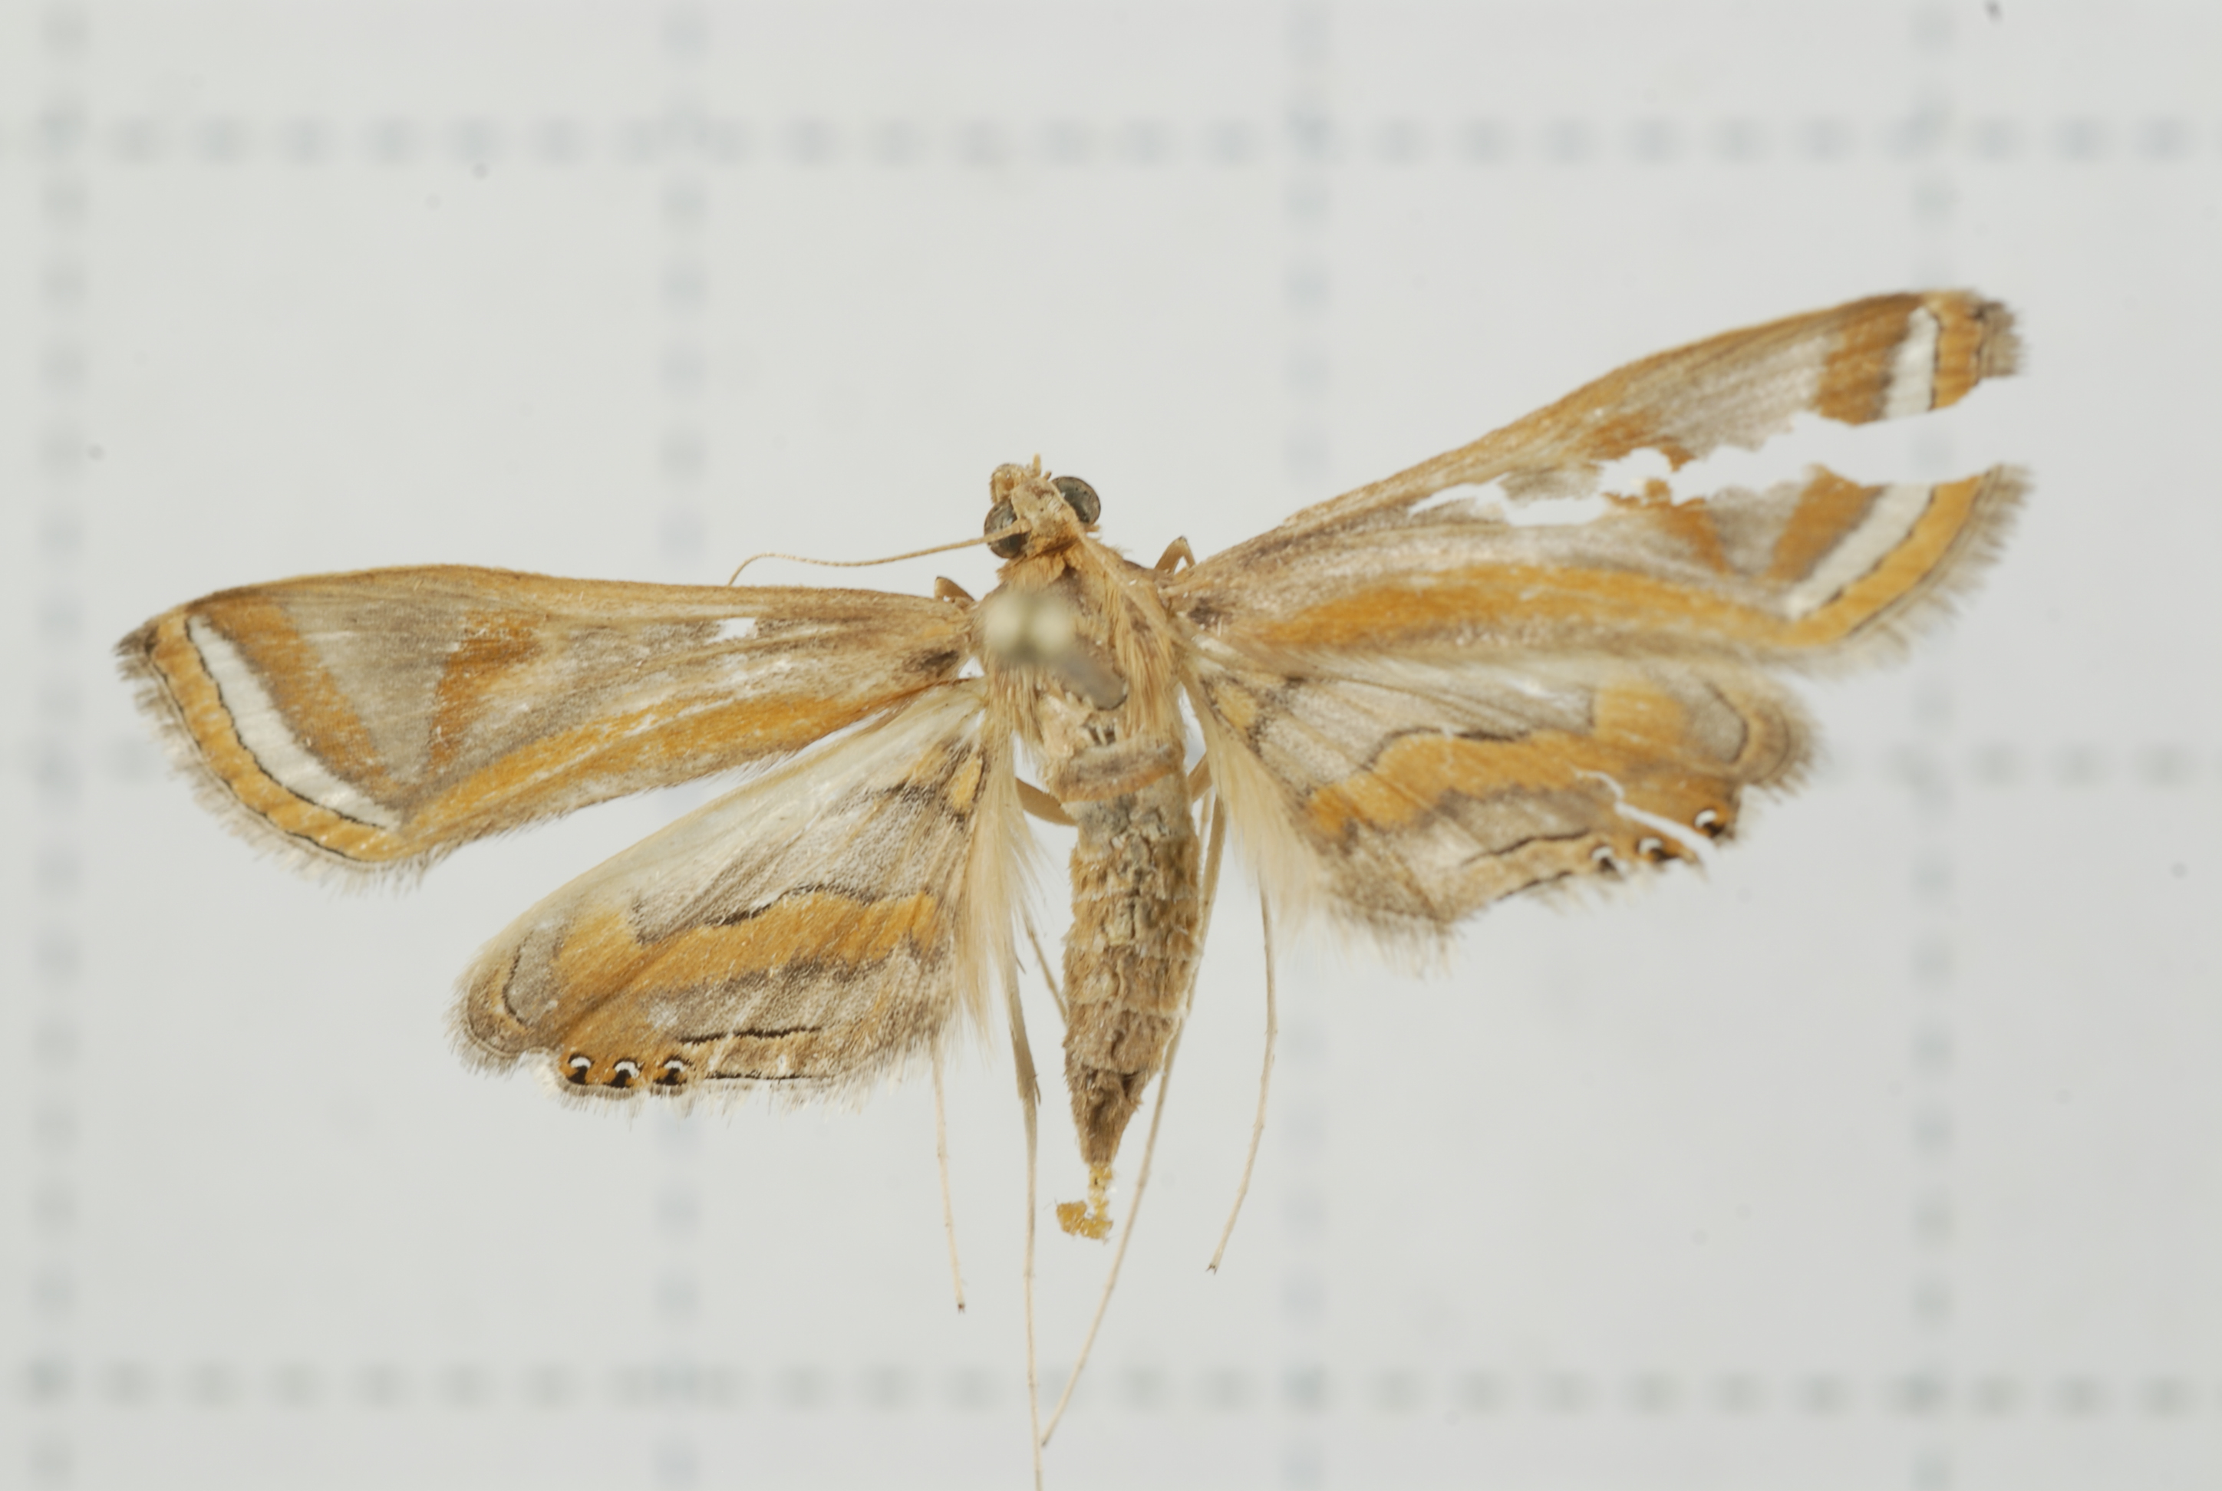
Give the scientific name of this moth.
Eoophyla gibbosalis
